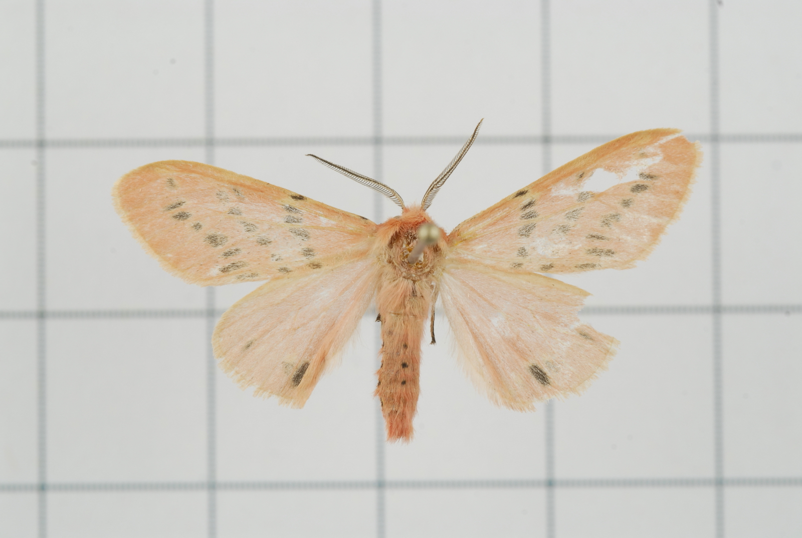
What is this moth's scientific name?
Lemyra alikangensis
